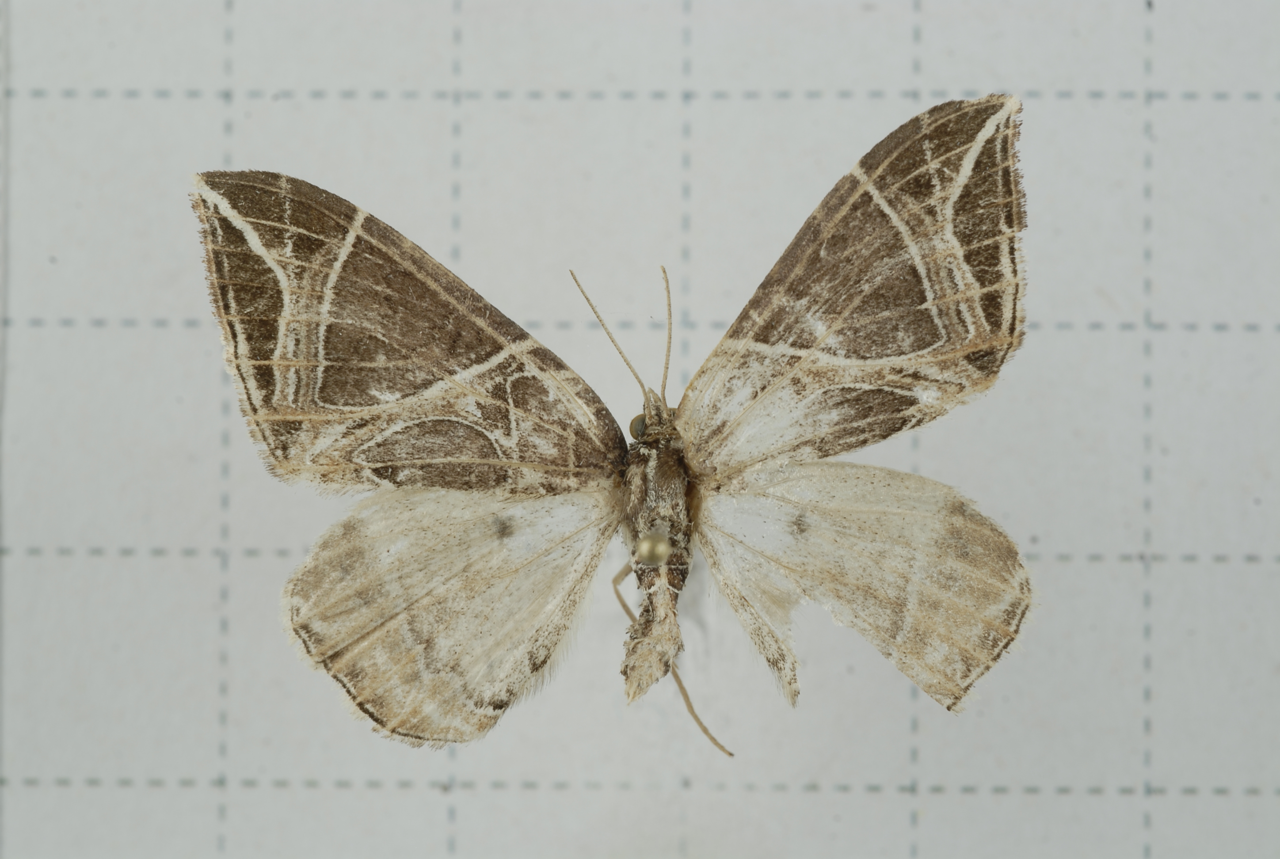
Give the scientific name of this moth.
Ecliptopera rectilinea kanshinensis
